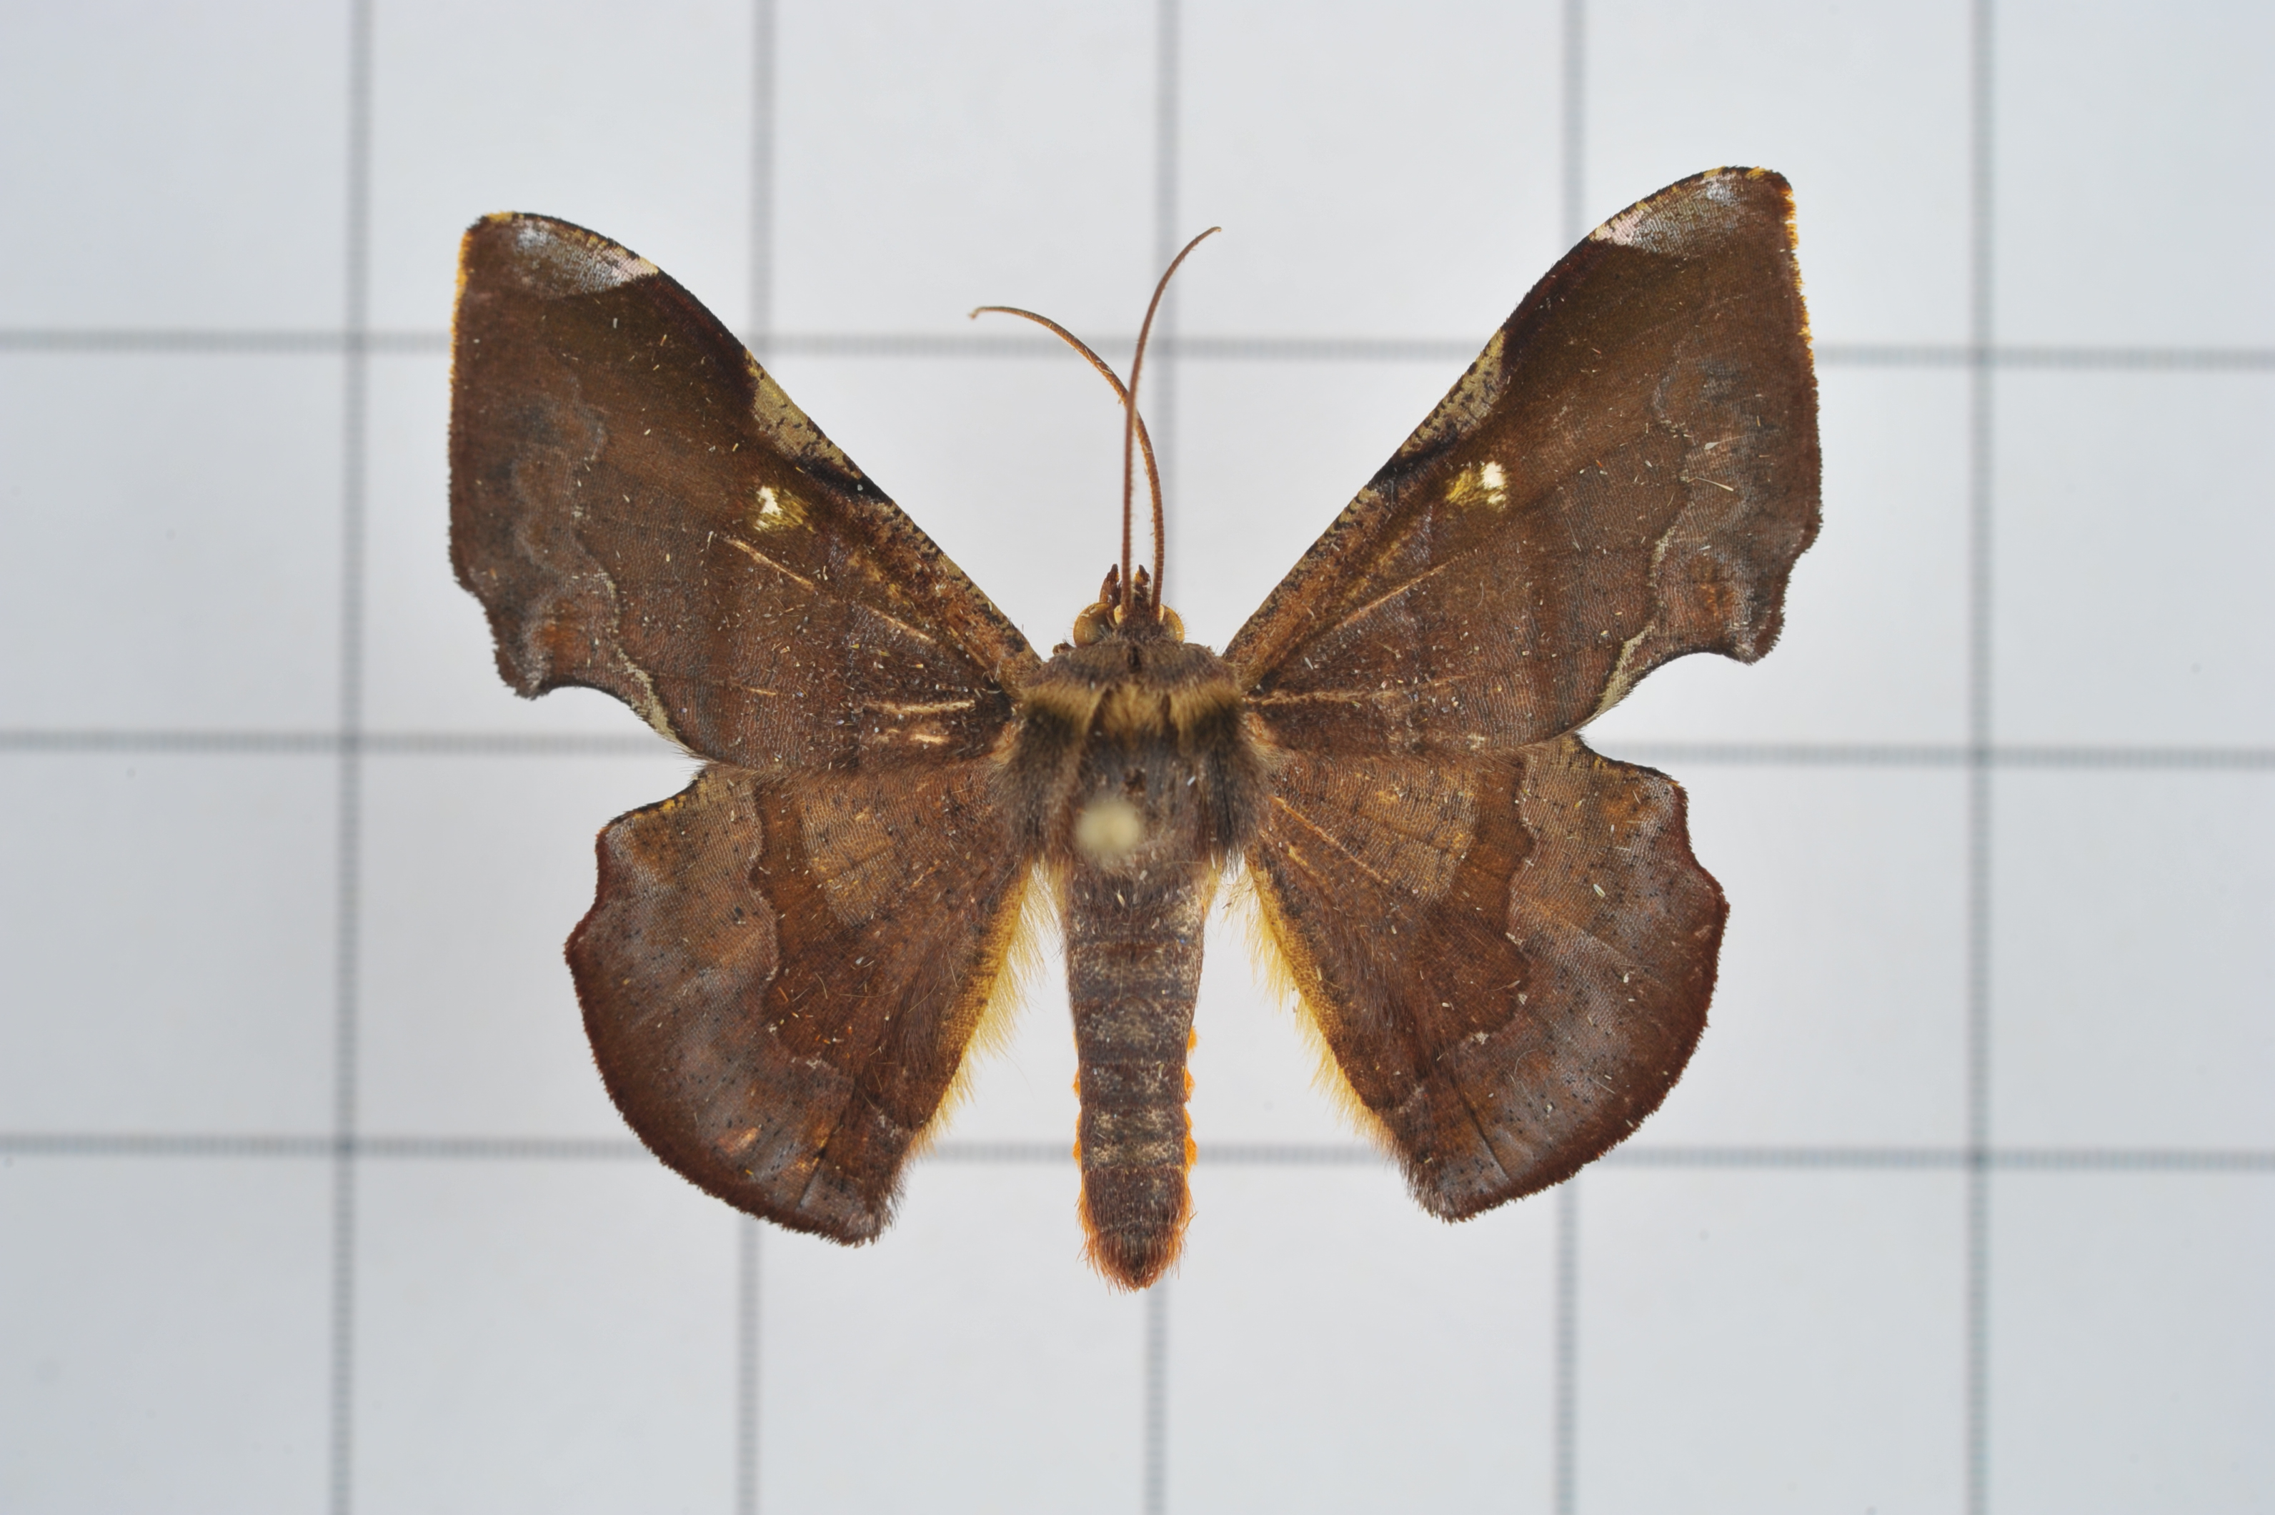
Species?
Fascellina chromataria
